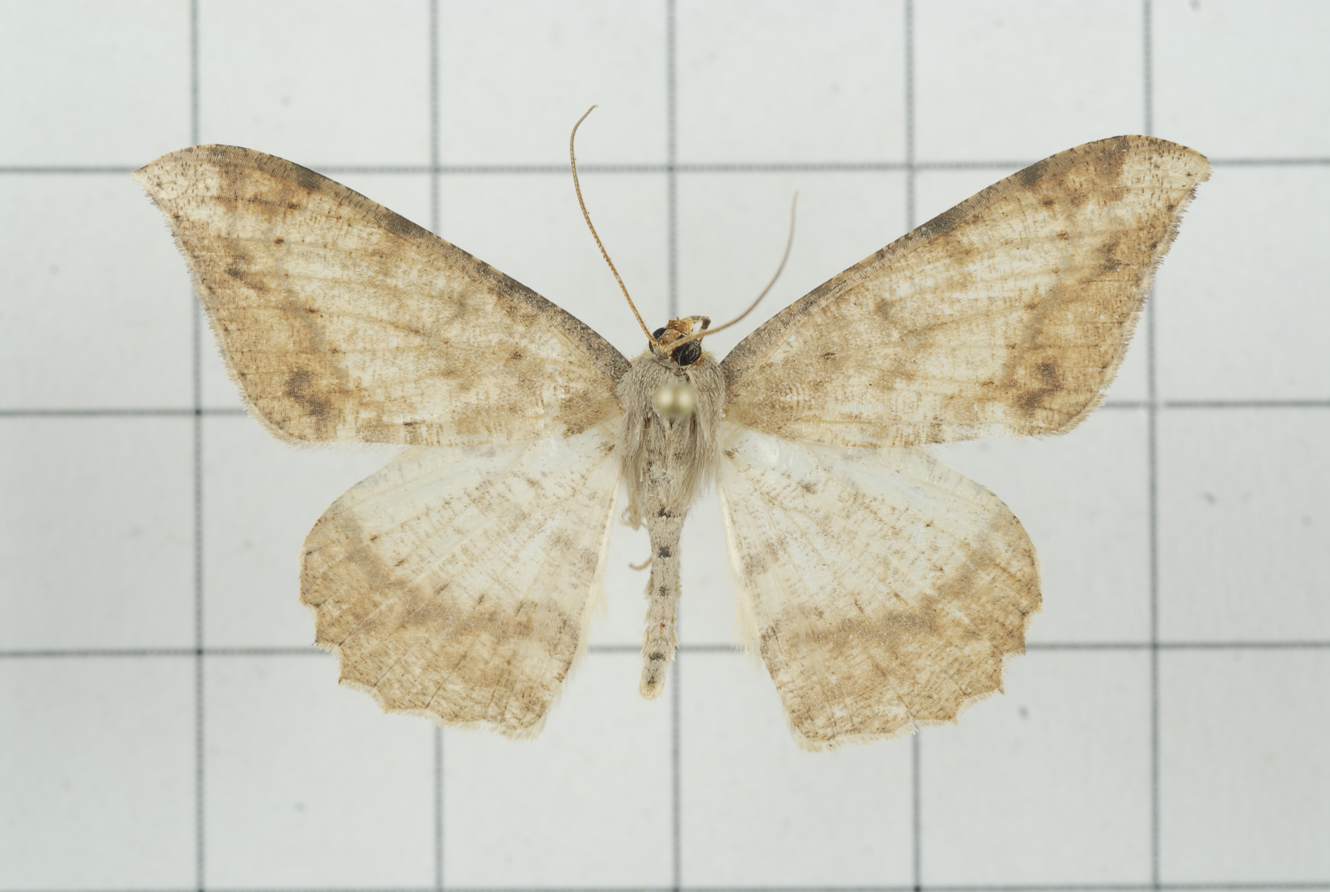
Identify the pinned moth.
Luxiaria amasa amasa
